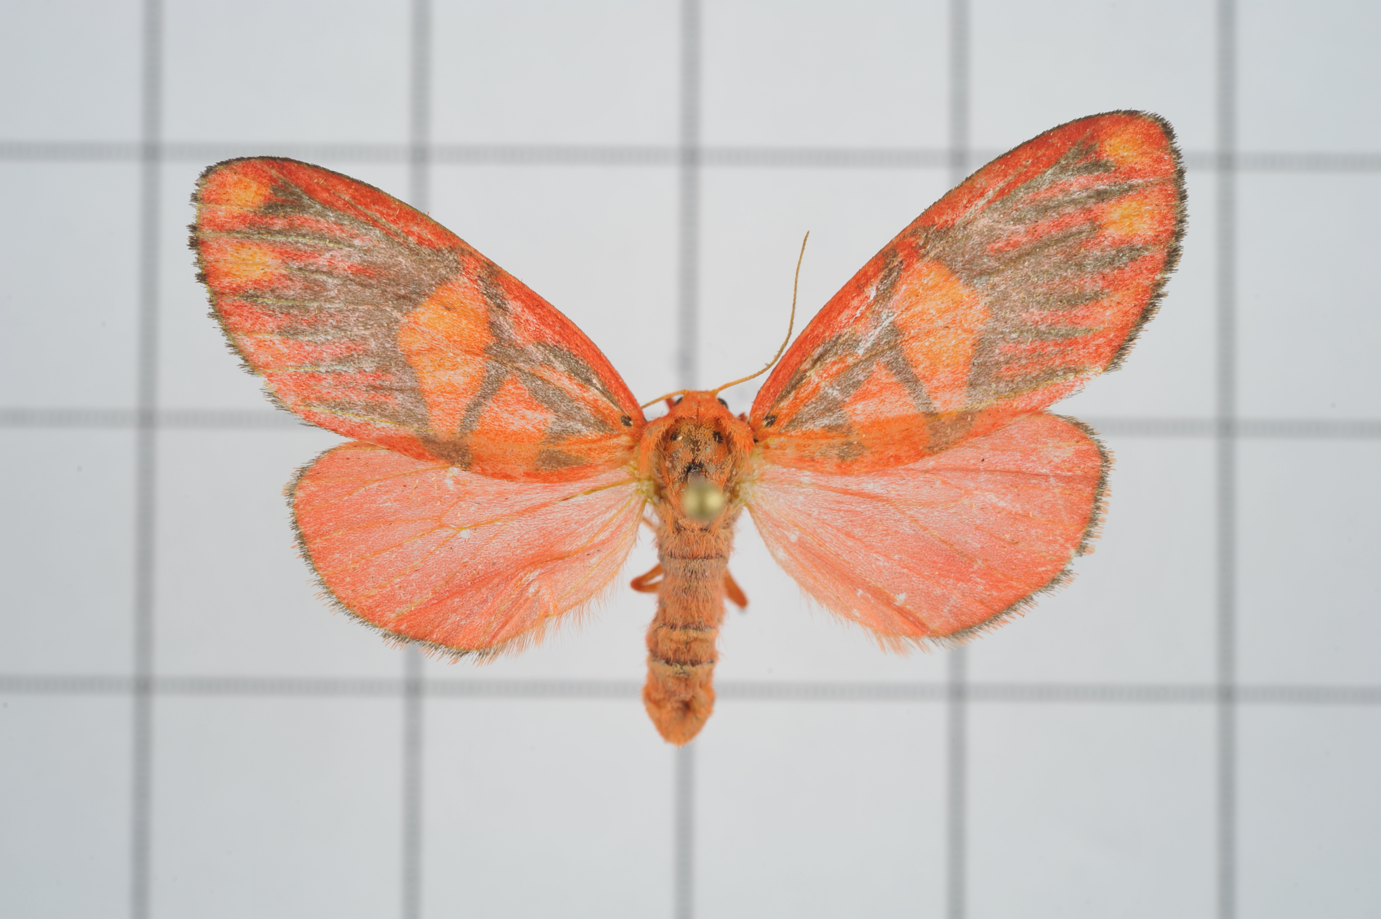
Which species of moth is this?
Matsumursine horishanella
